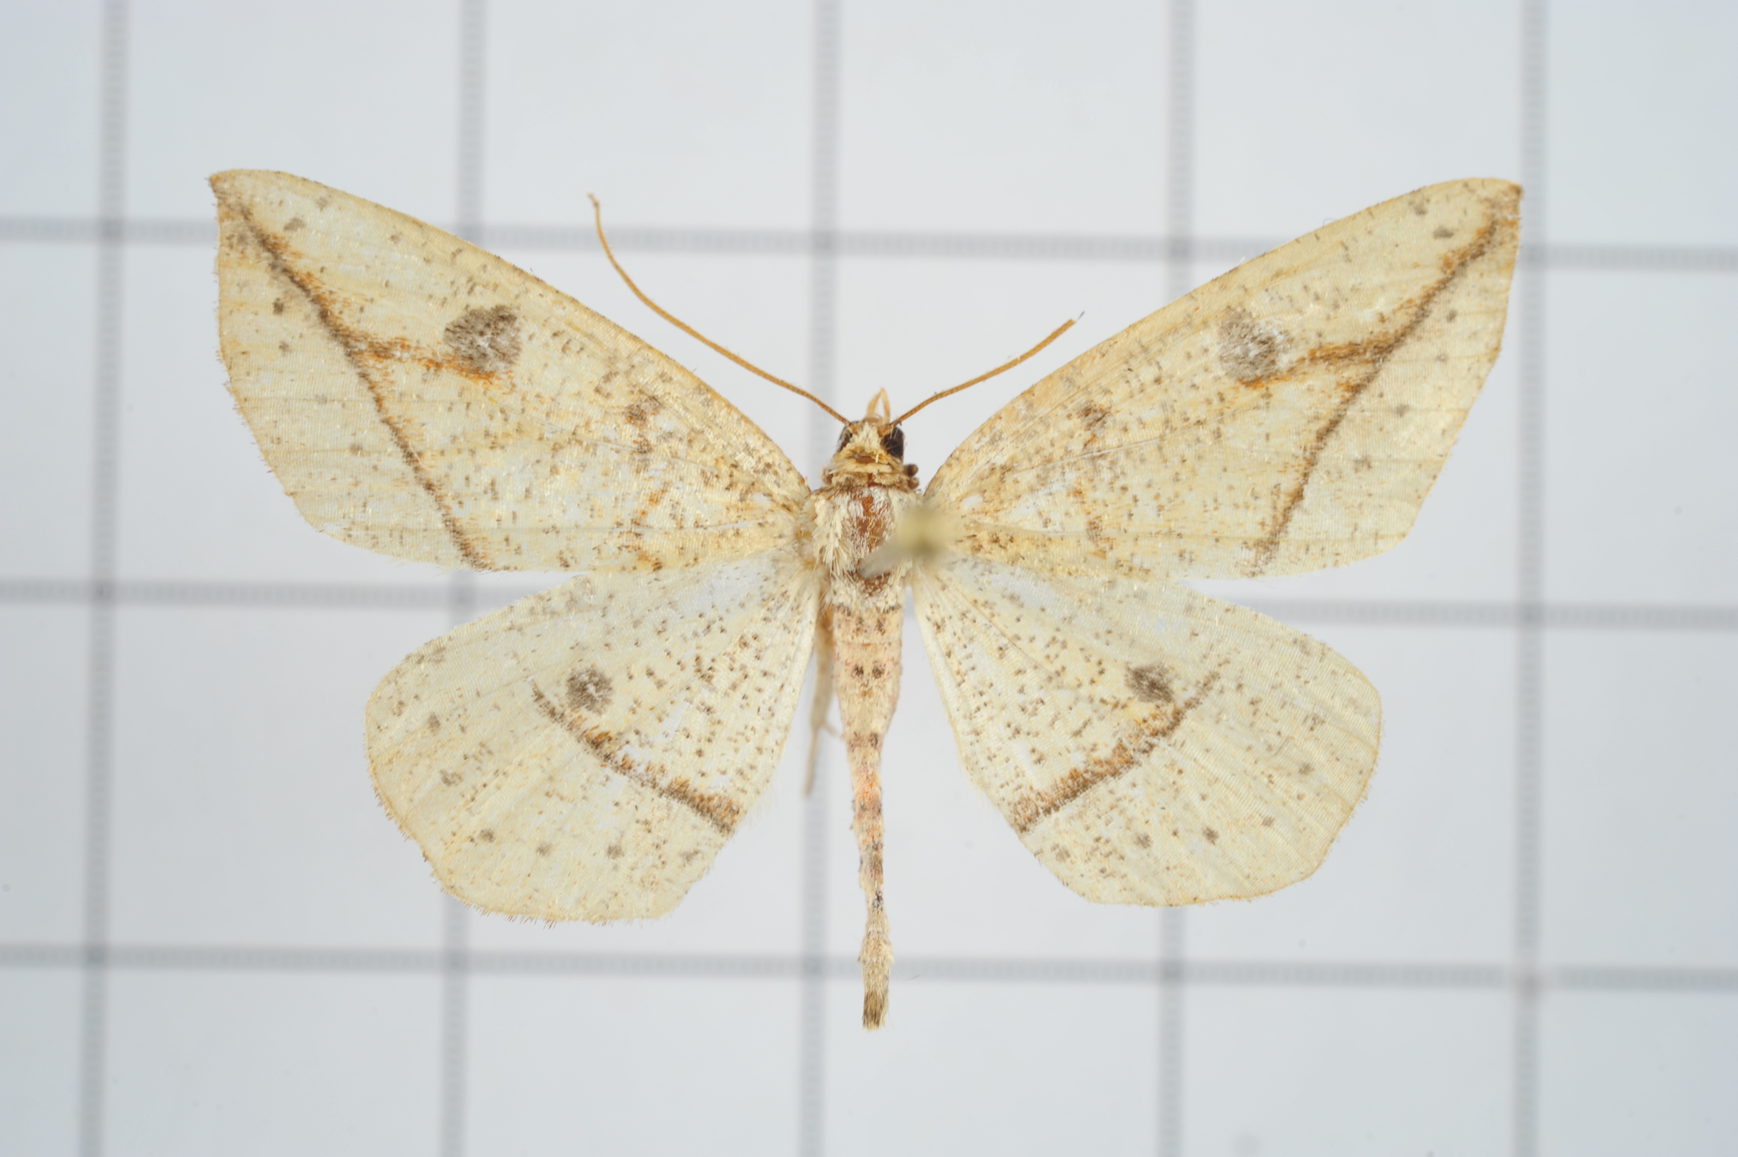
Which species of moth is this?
Entomopteryx rubridisca
